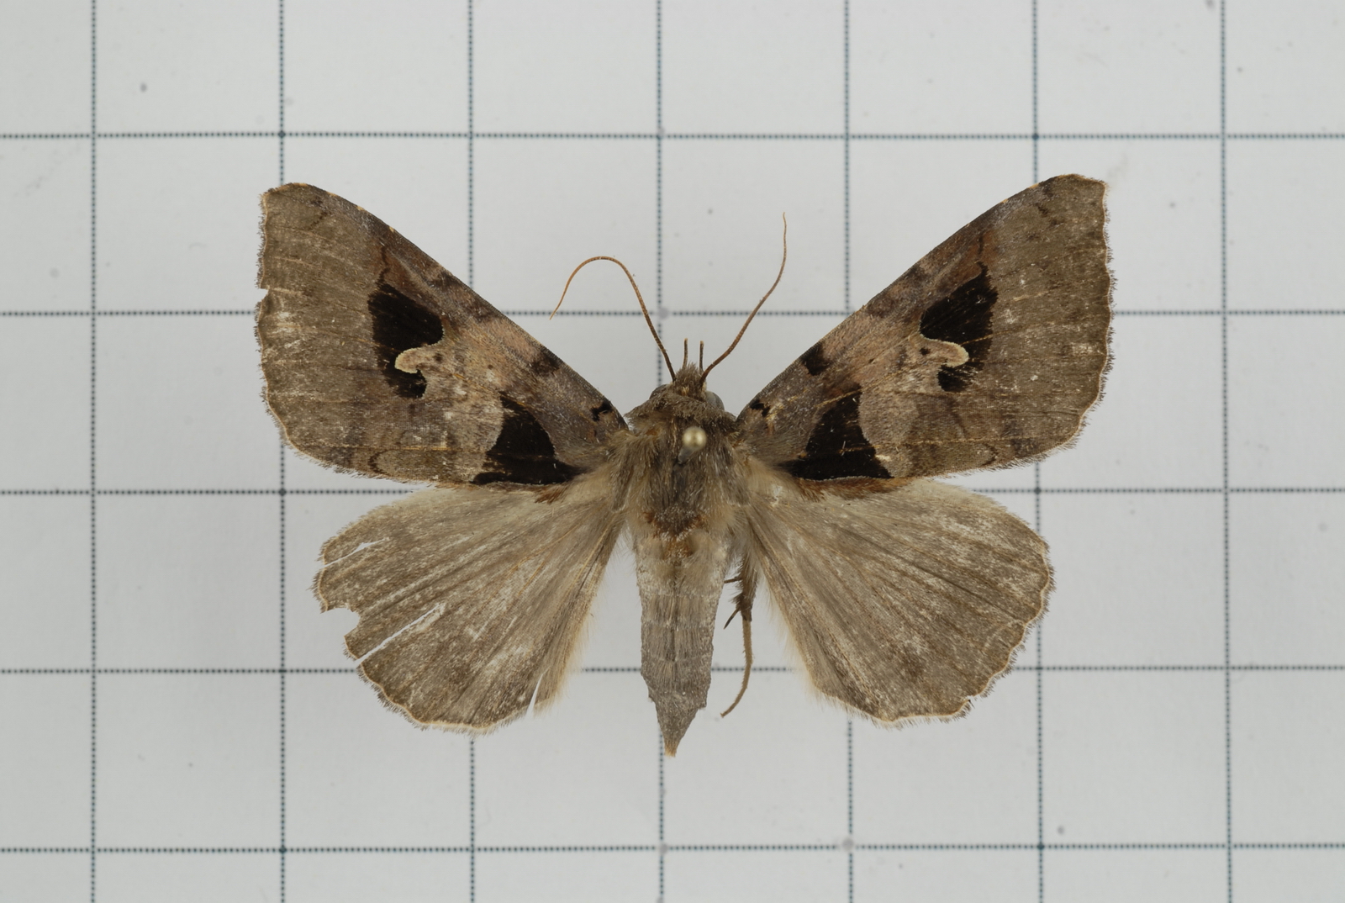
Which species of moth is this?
Avatha chinensis
